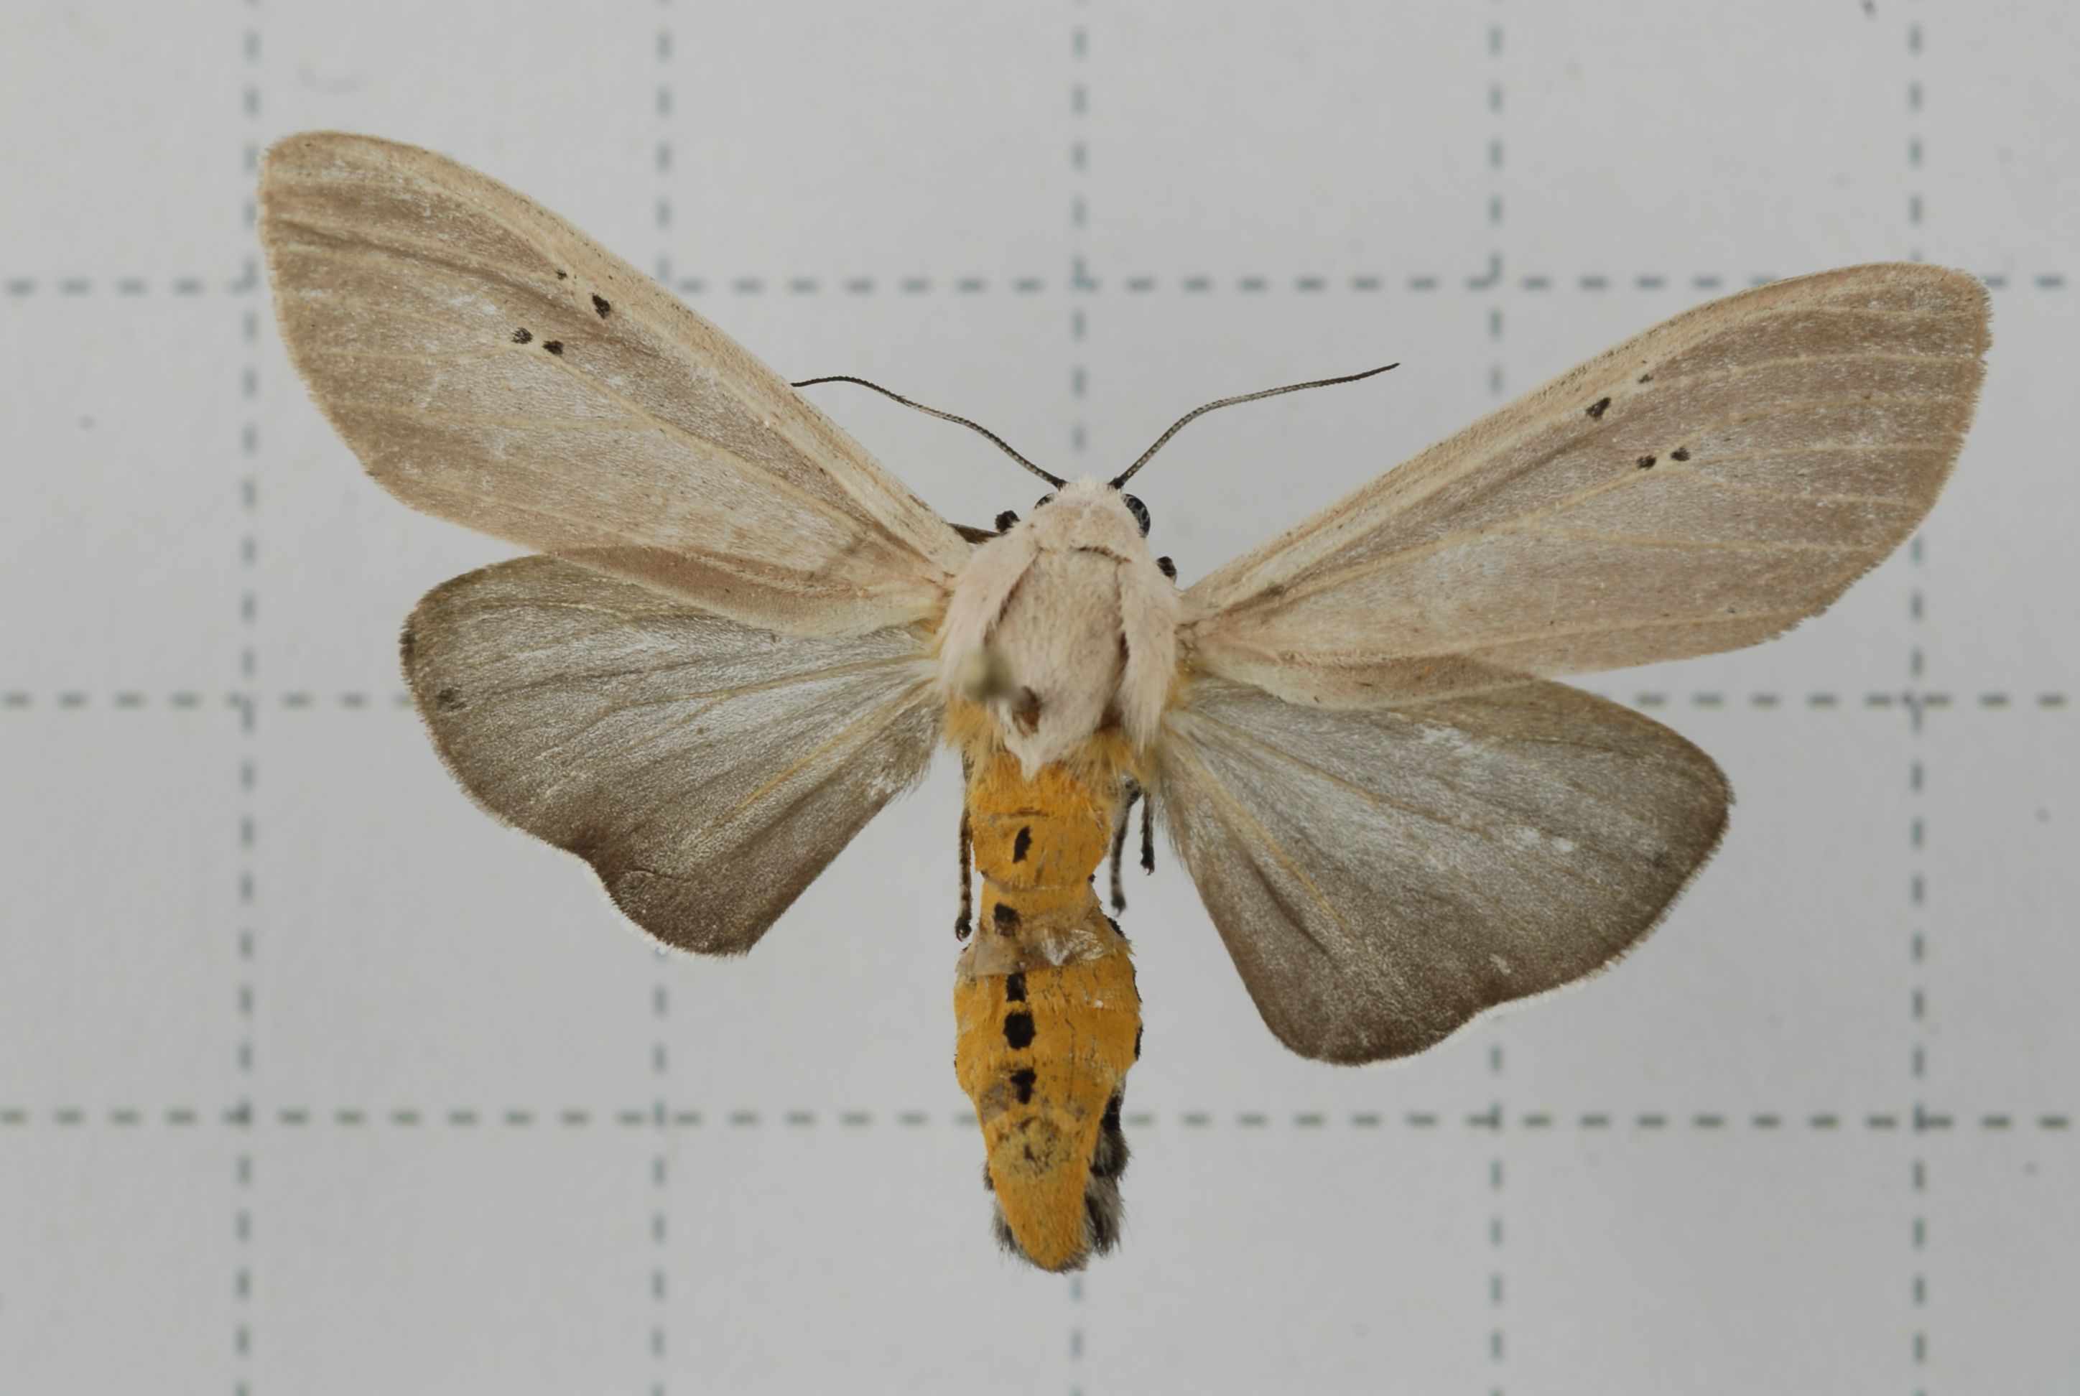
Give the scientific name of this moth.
Creatonotos transiens koni
